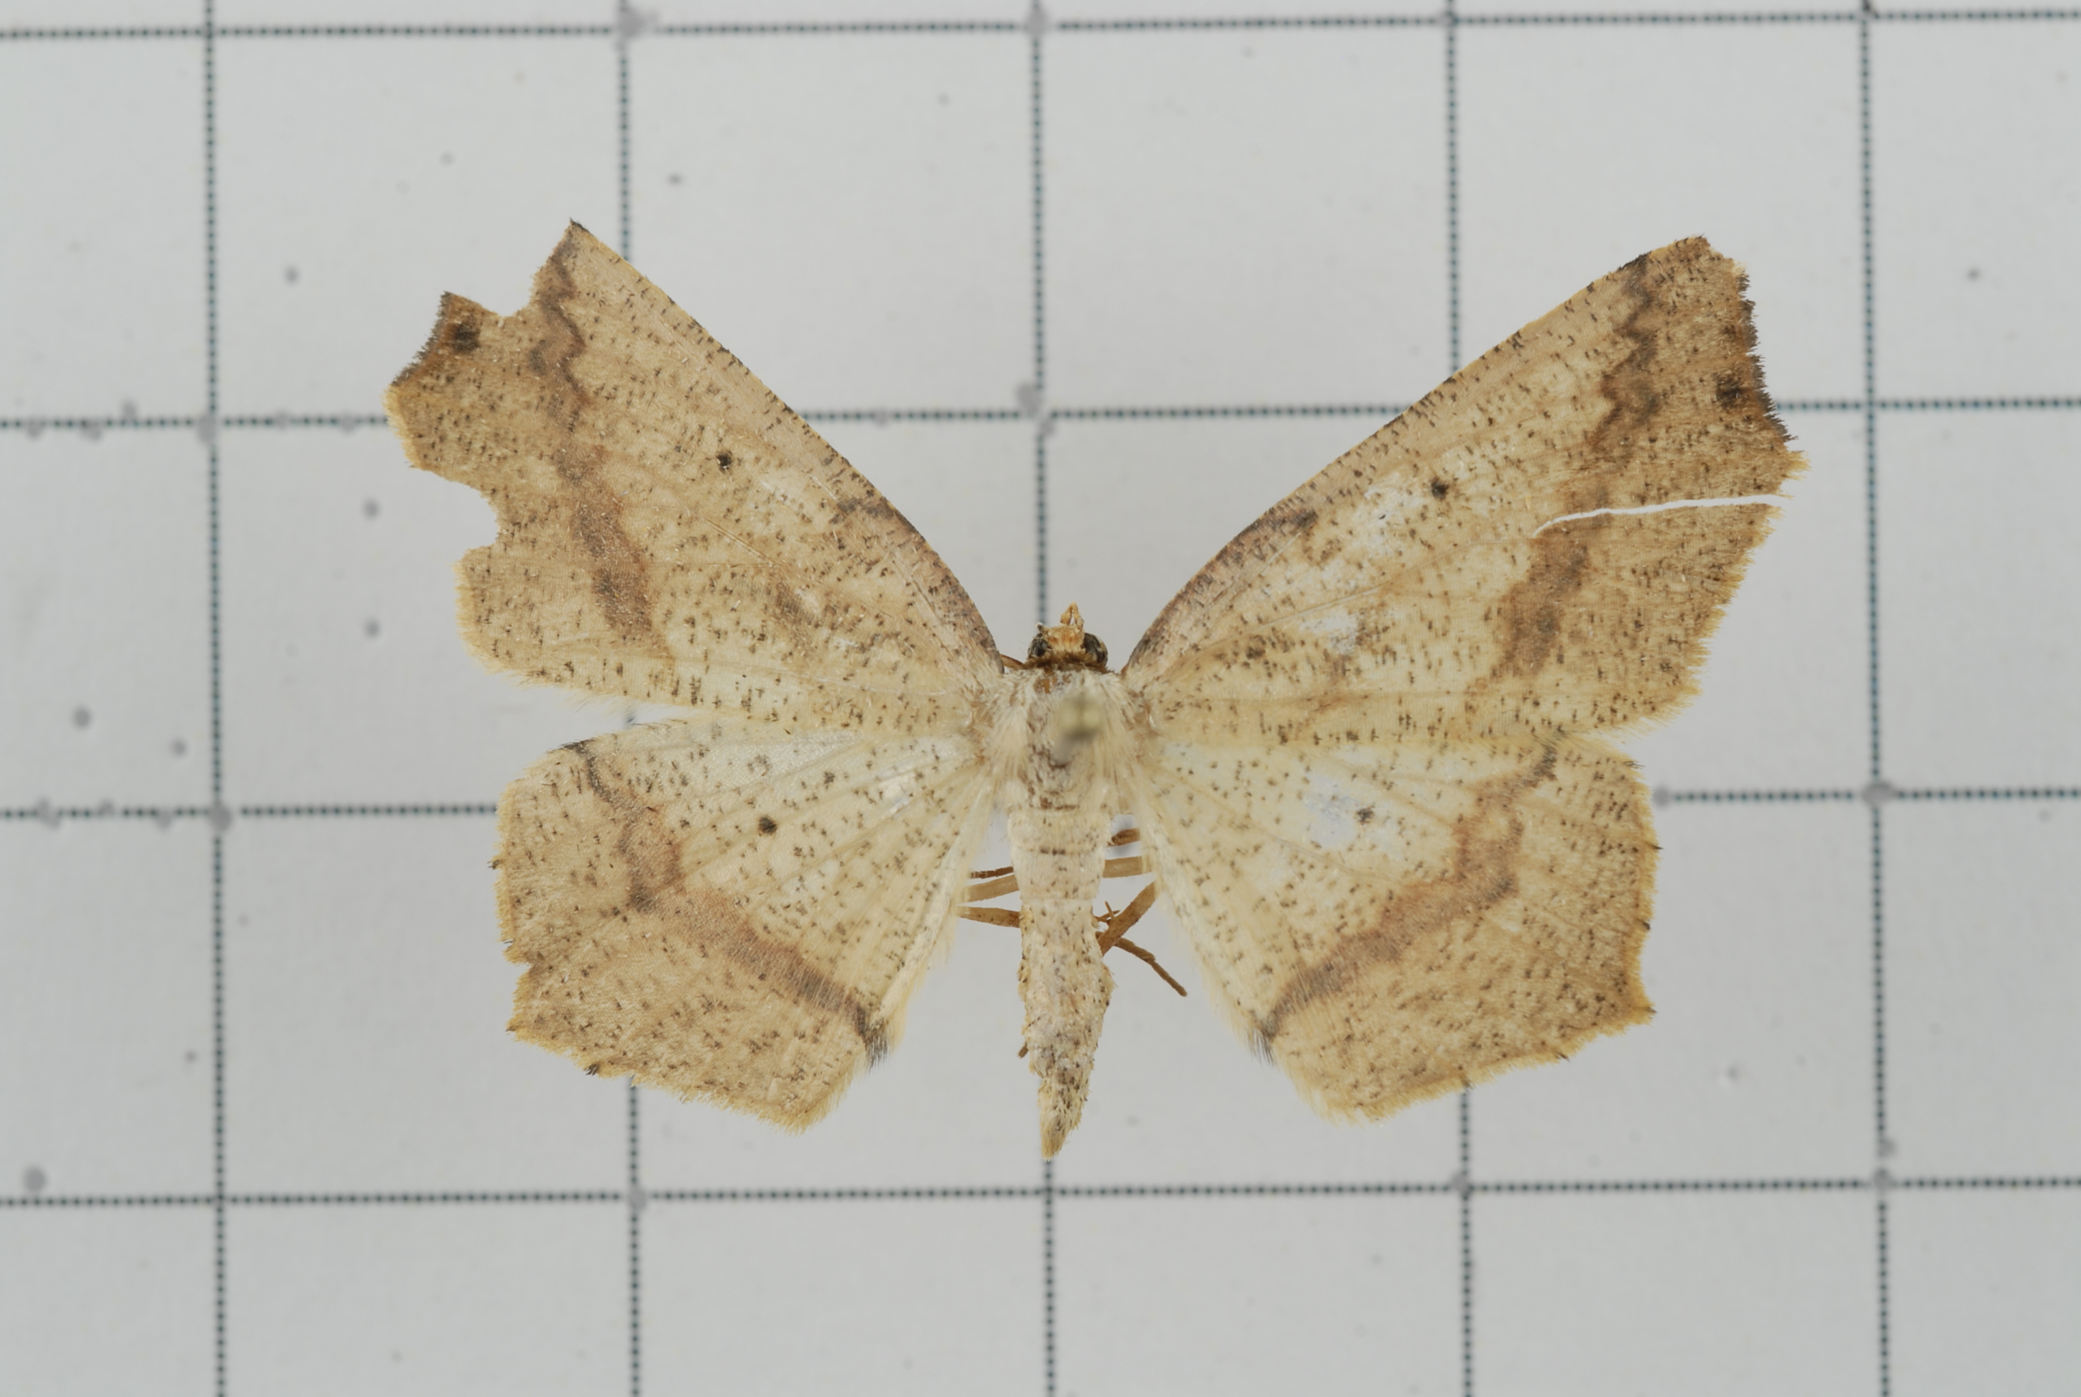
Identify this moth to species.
Pareclipsis serrulata
